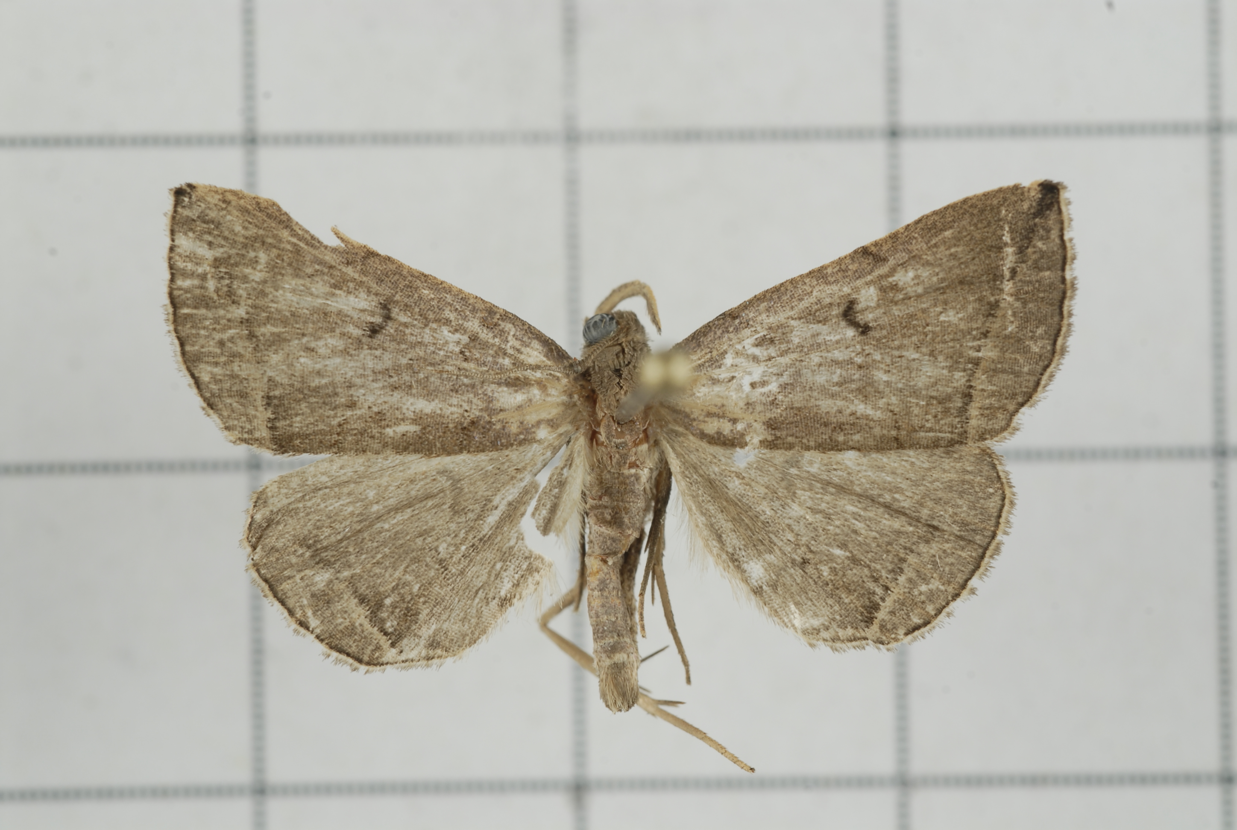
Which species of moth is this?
Treitschkendia subtriplex
